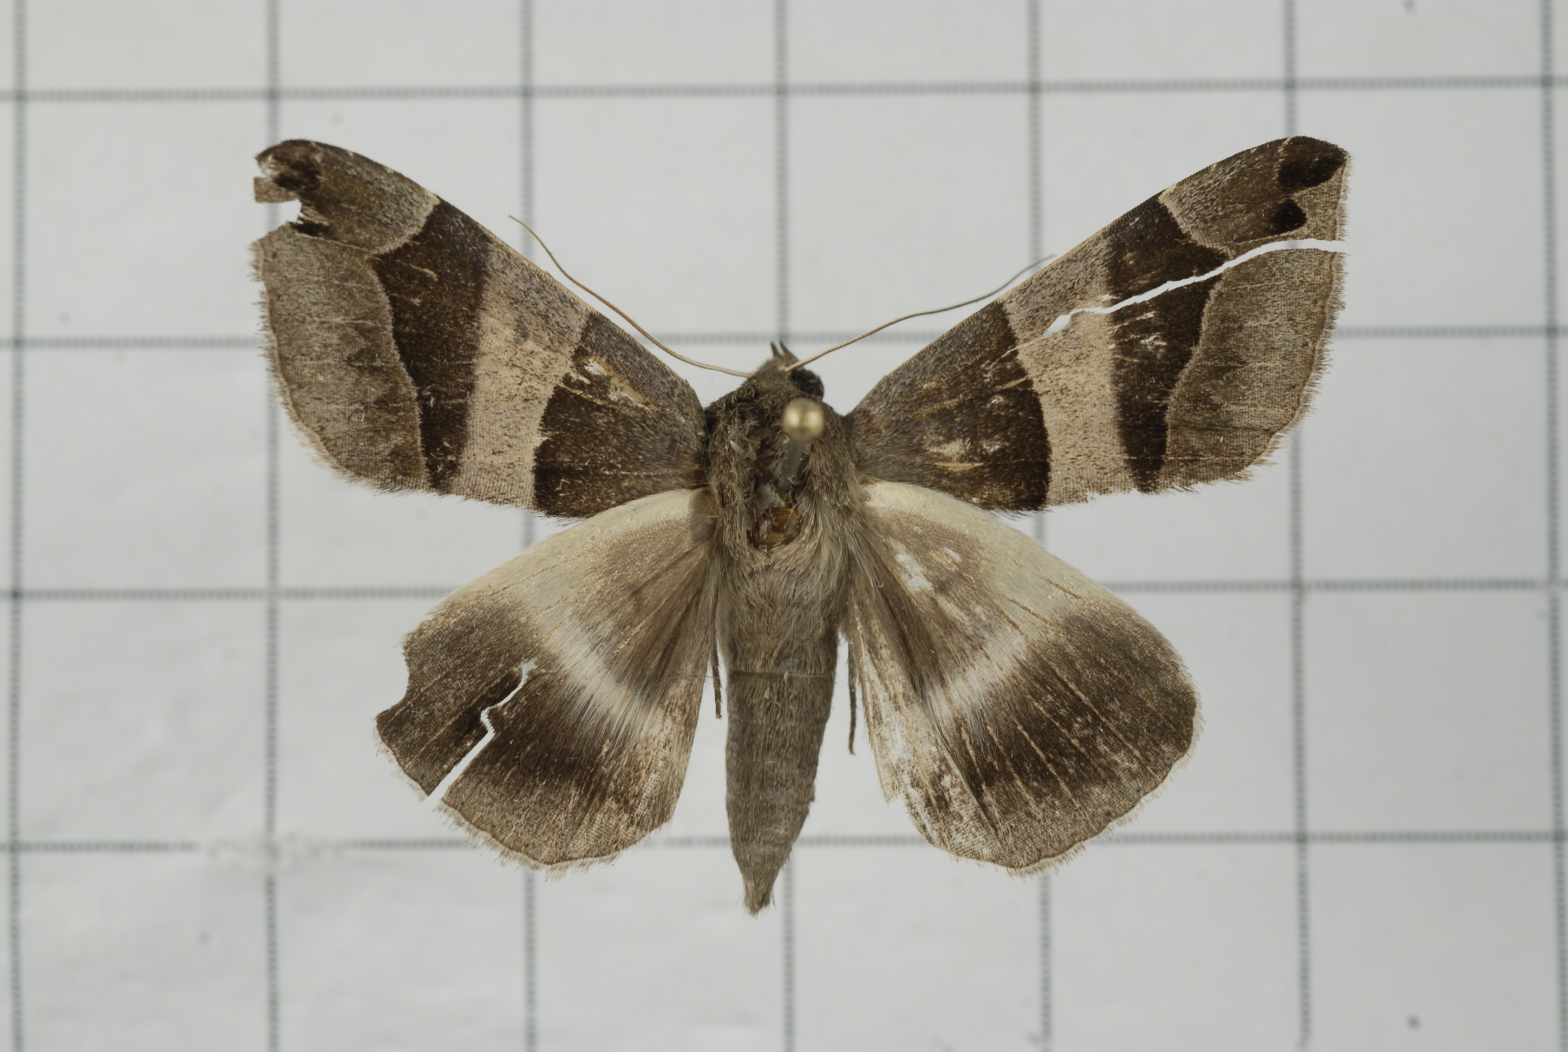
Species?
Bastilla arcuata
